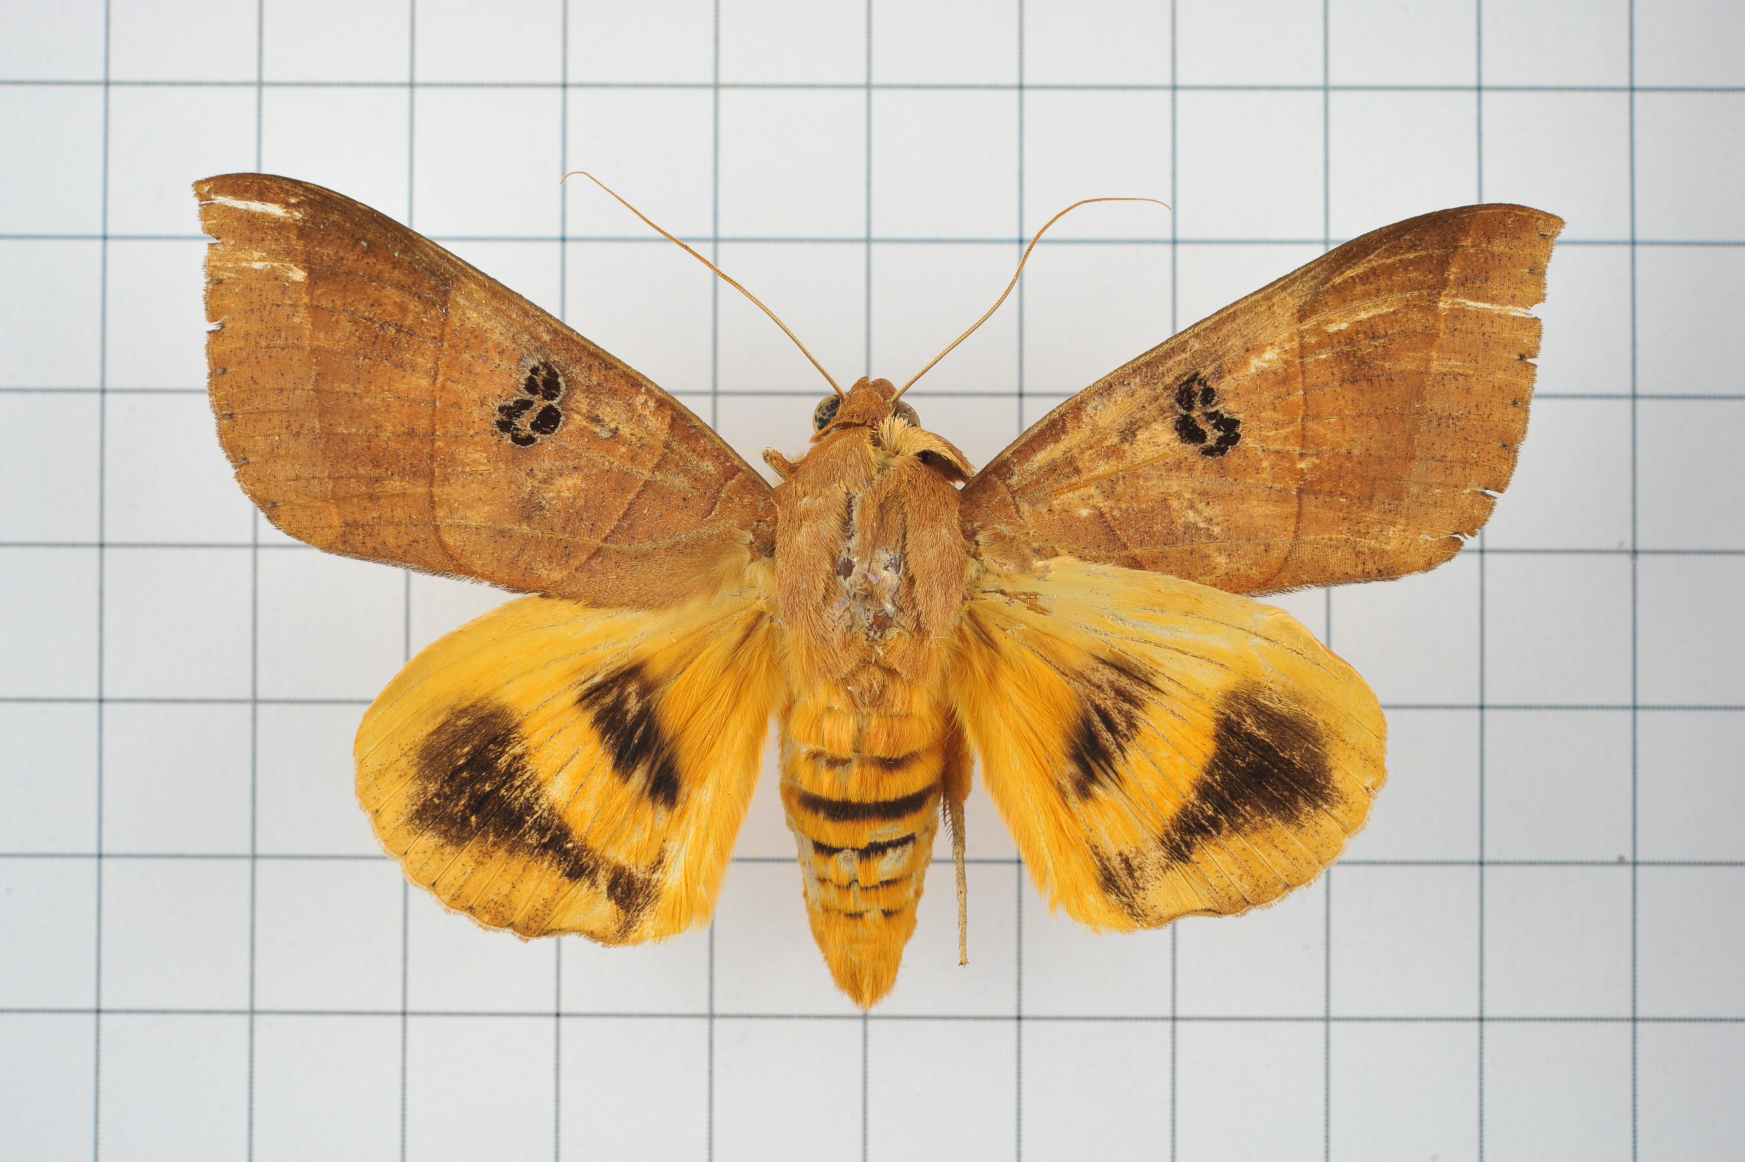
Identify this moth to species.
Thyas coronata
